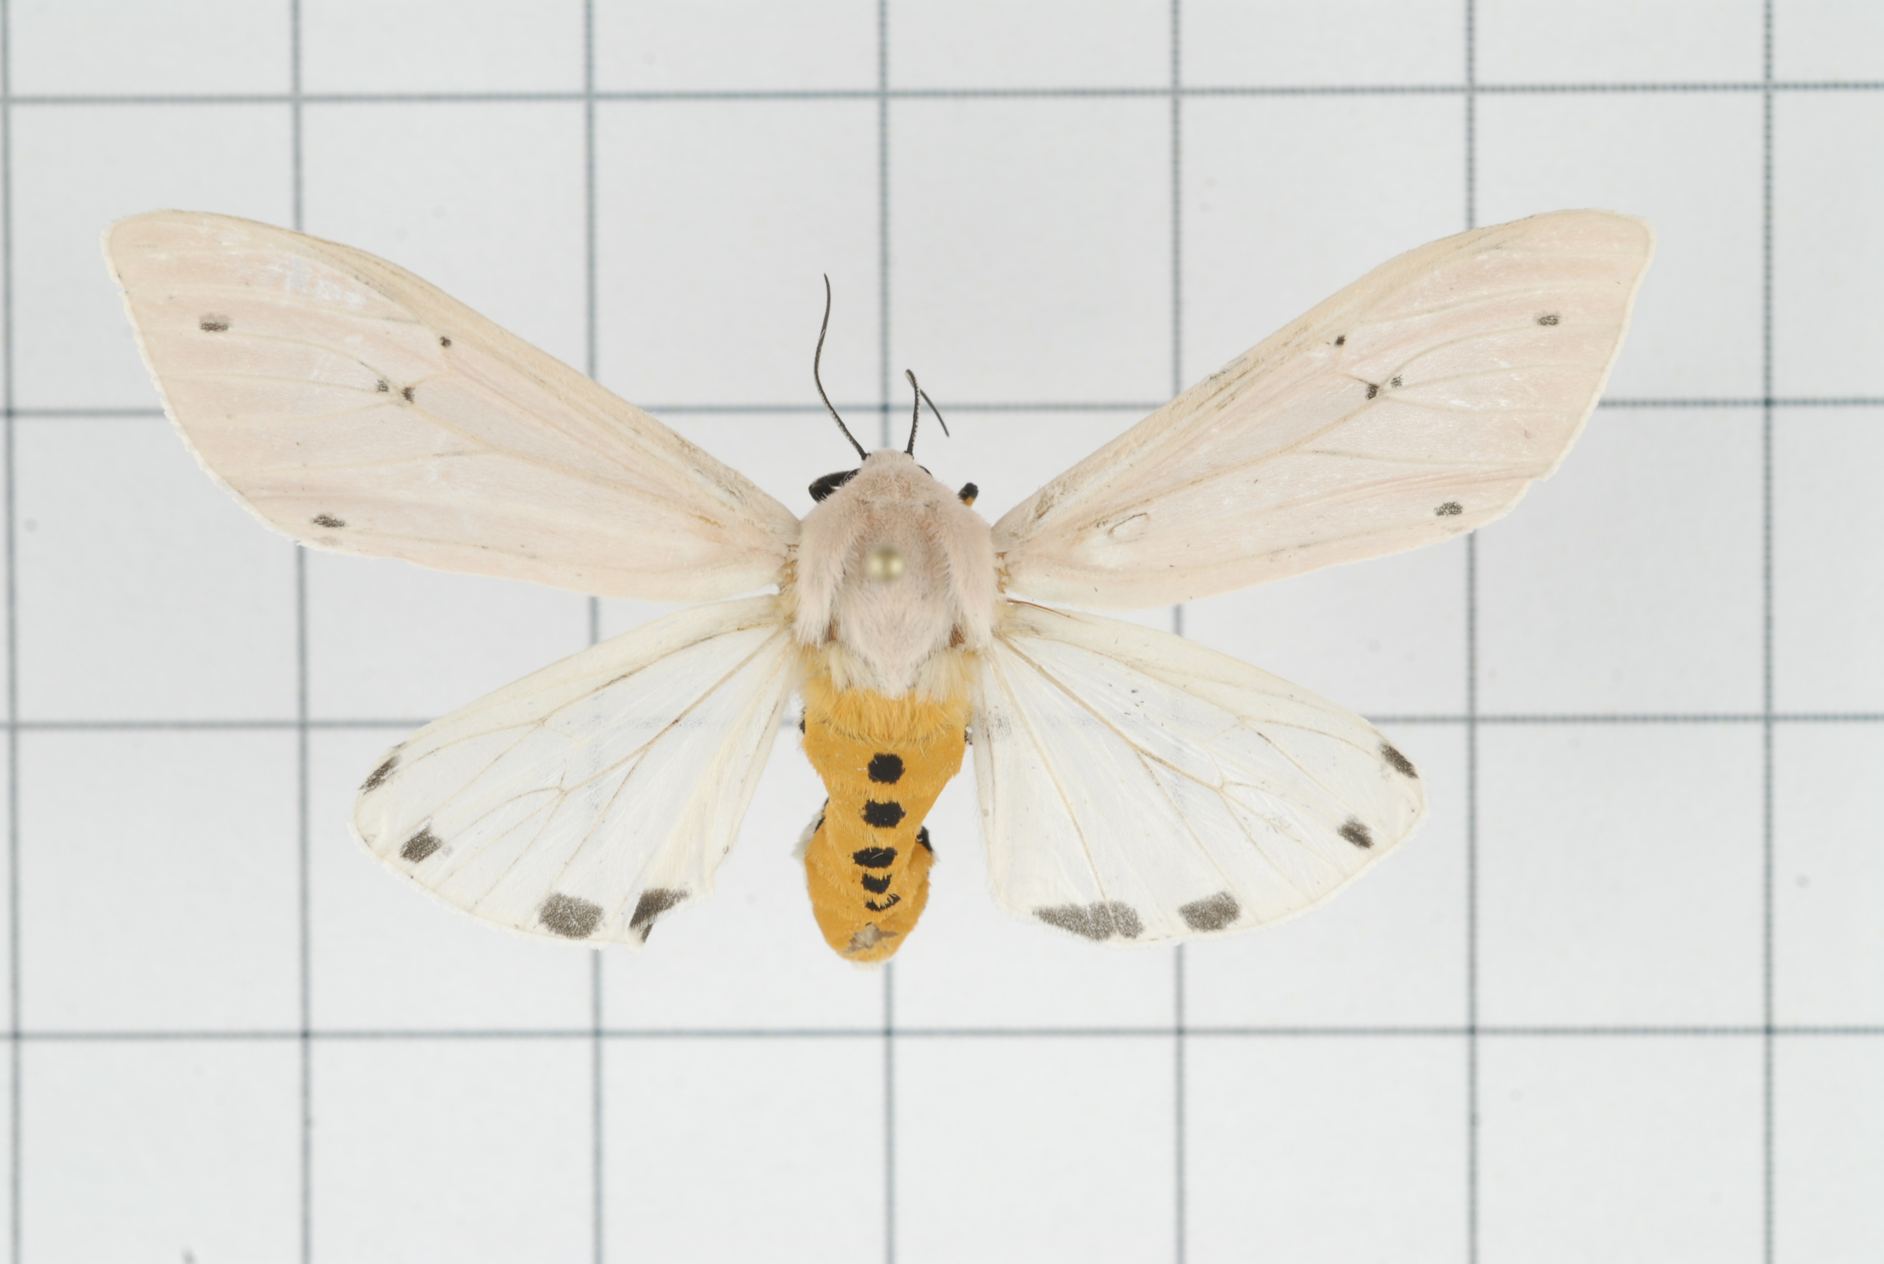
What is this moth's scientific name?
Creatonotos transiens koni
